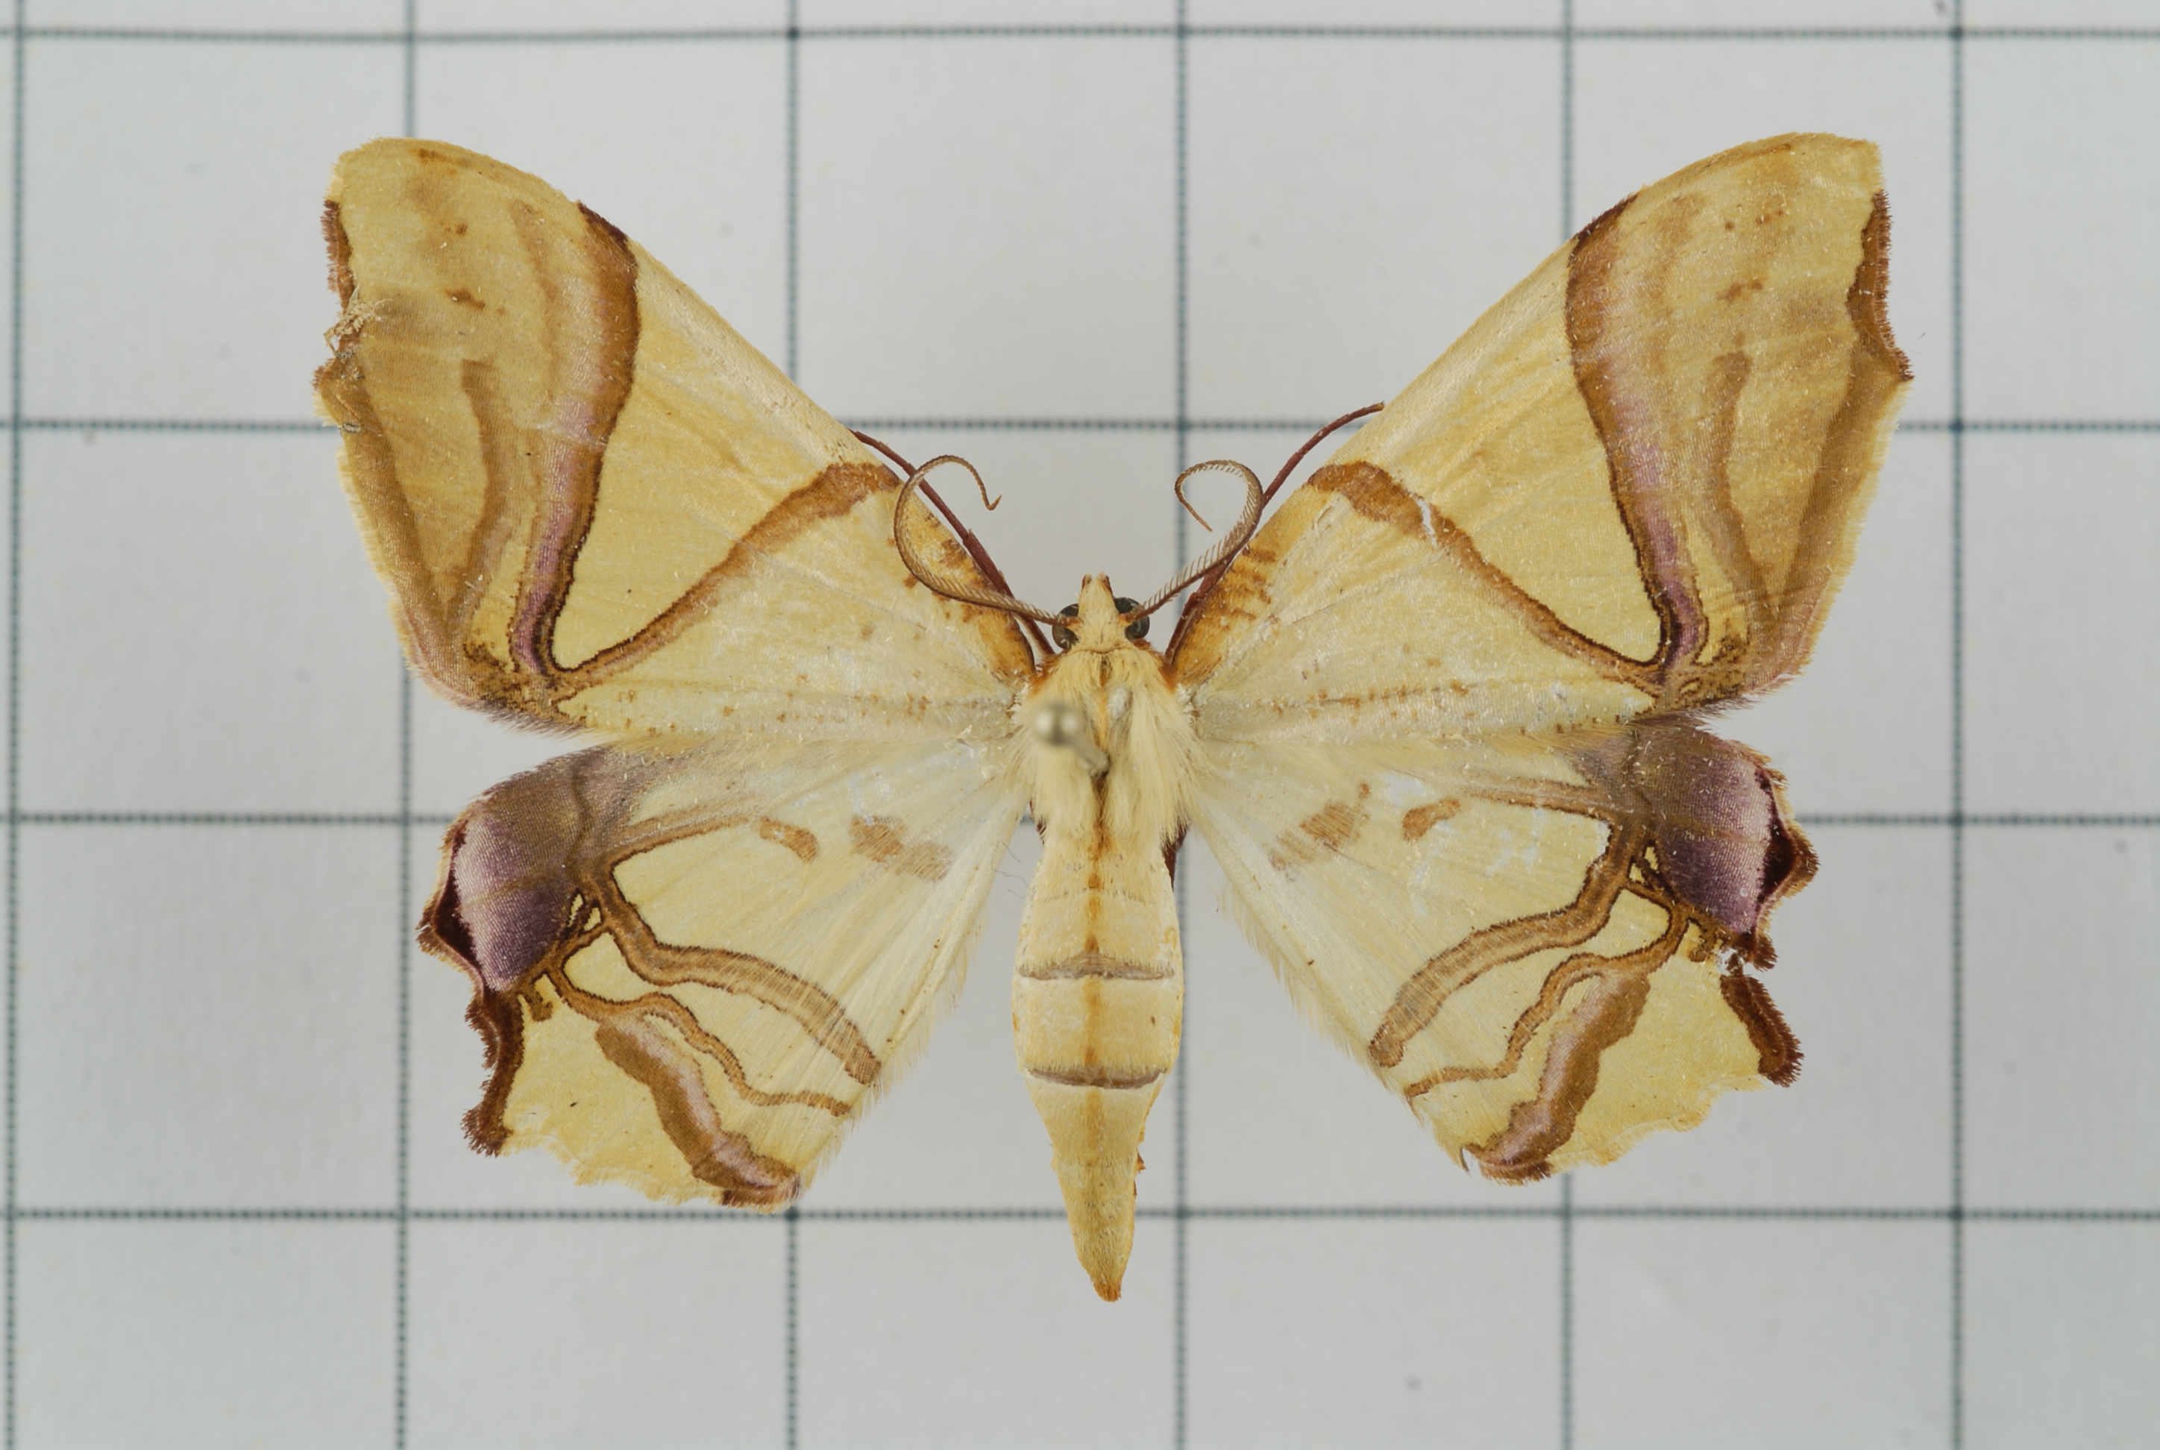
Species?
Trotocraspeda divaricata
